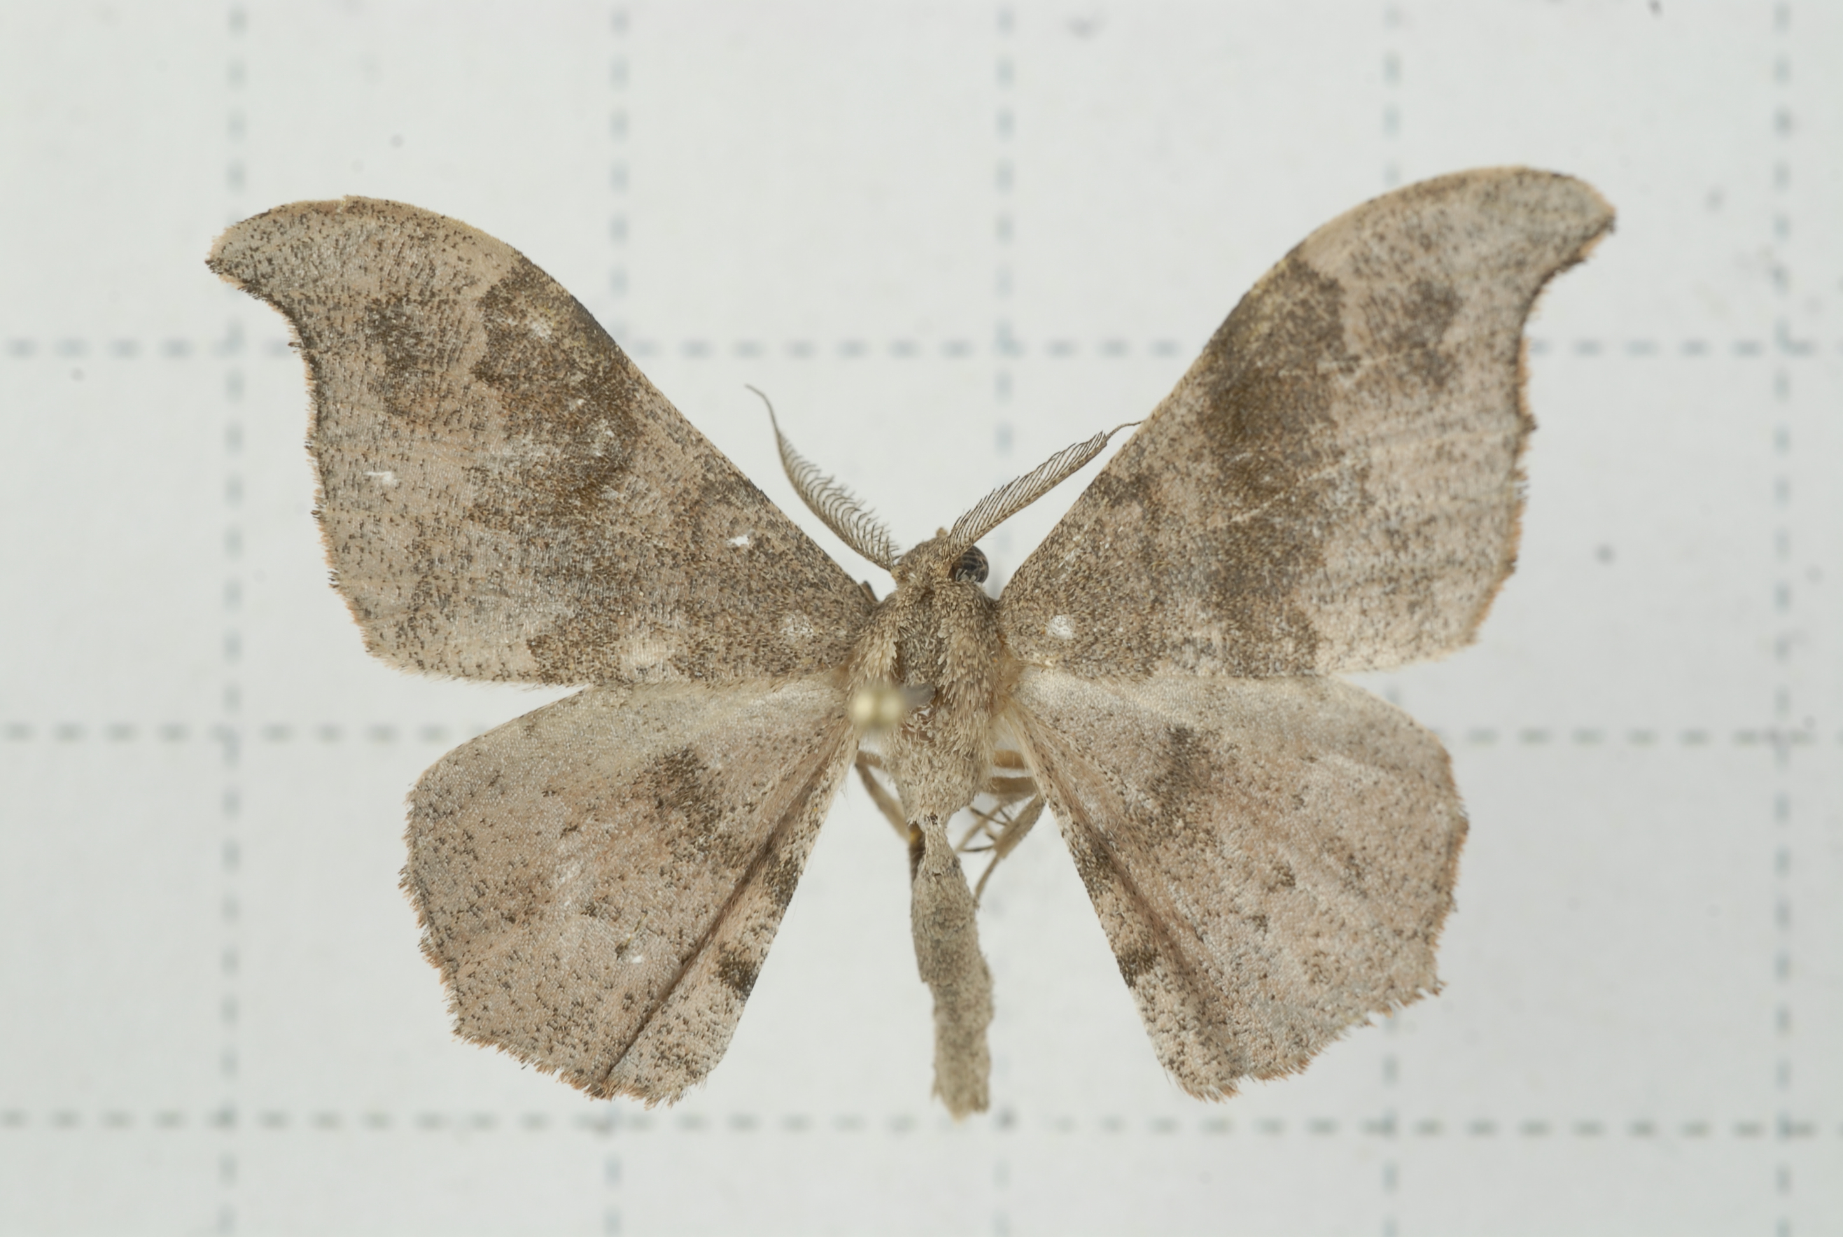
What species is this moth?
Hyposidra talaca talaca
